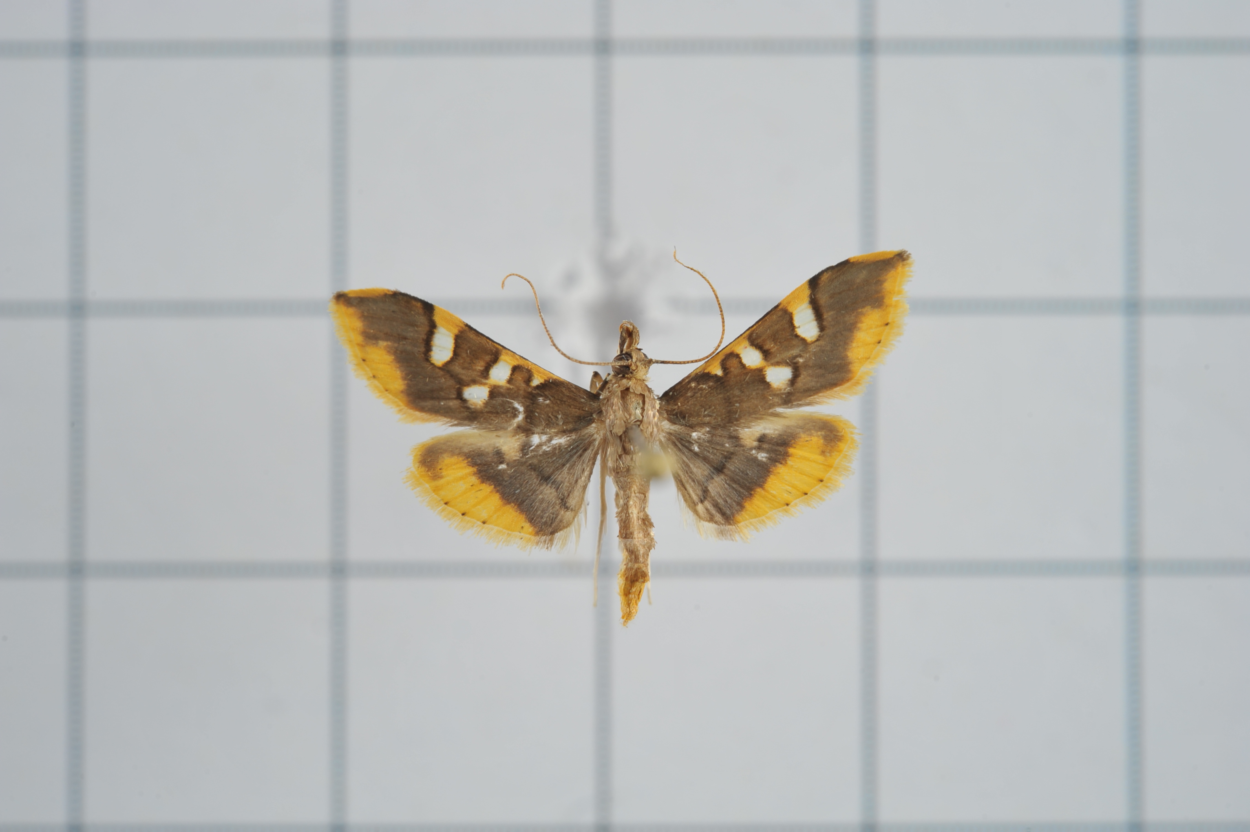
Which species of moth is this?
Prophantis adusta
